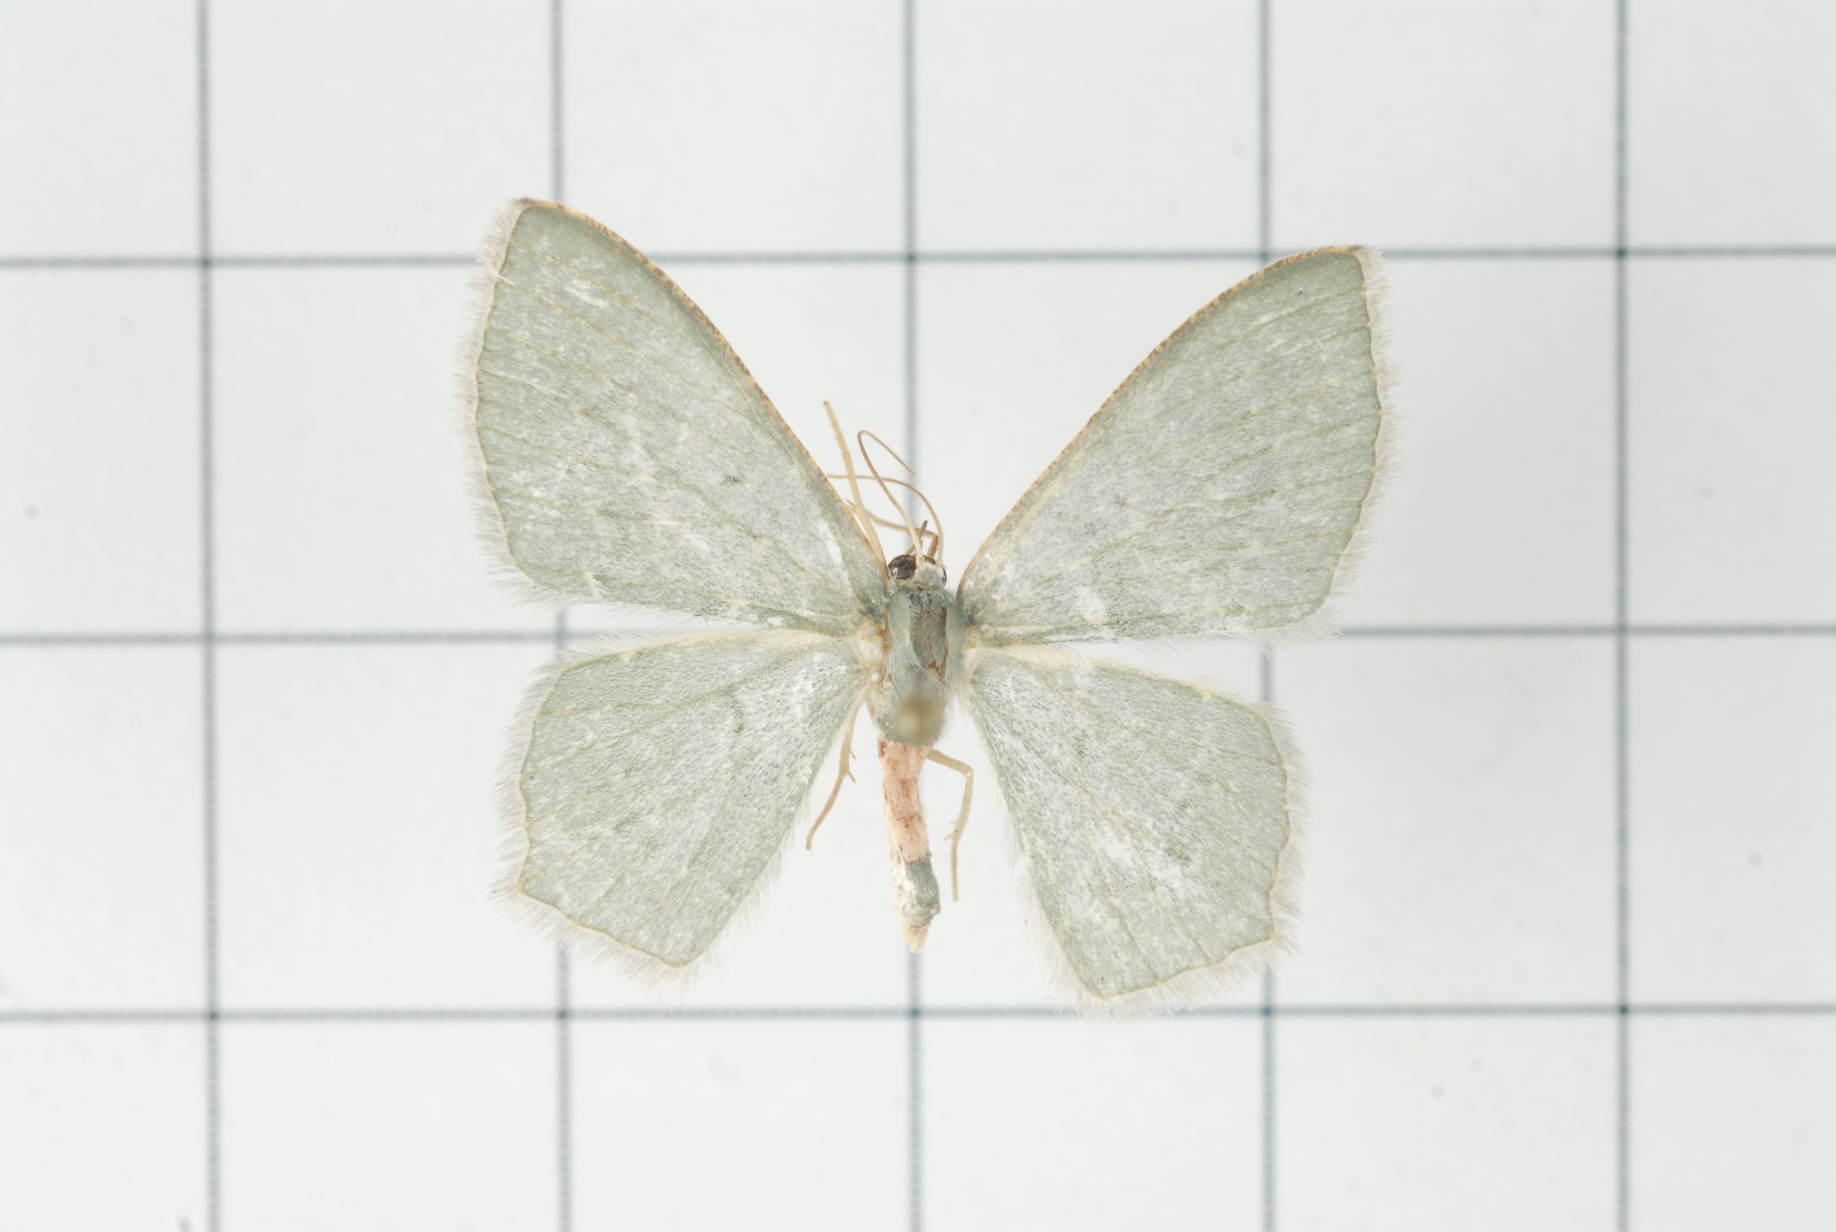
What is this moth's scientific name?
Chlorissa arcana
